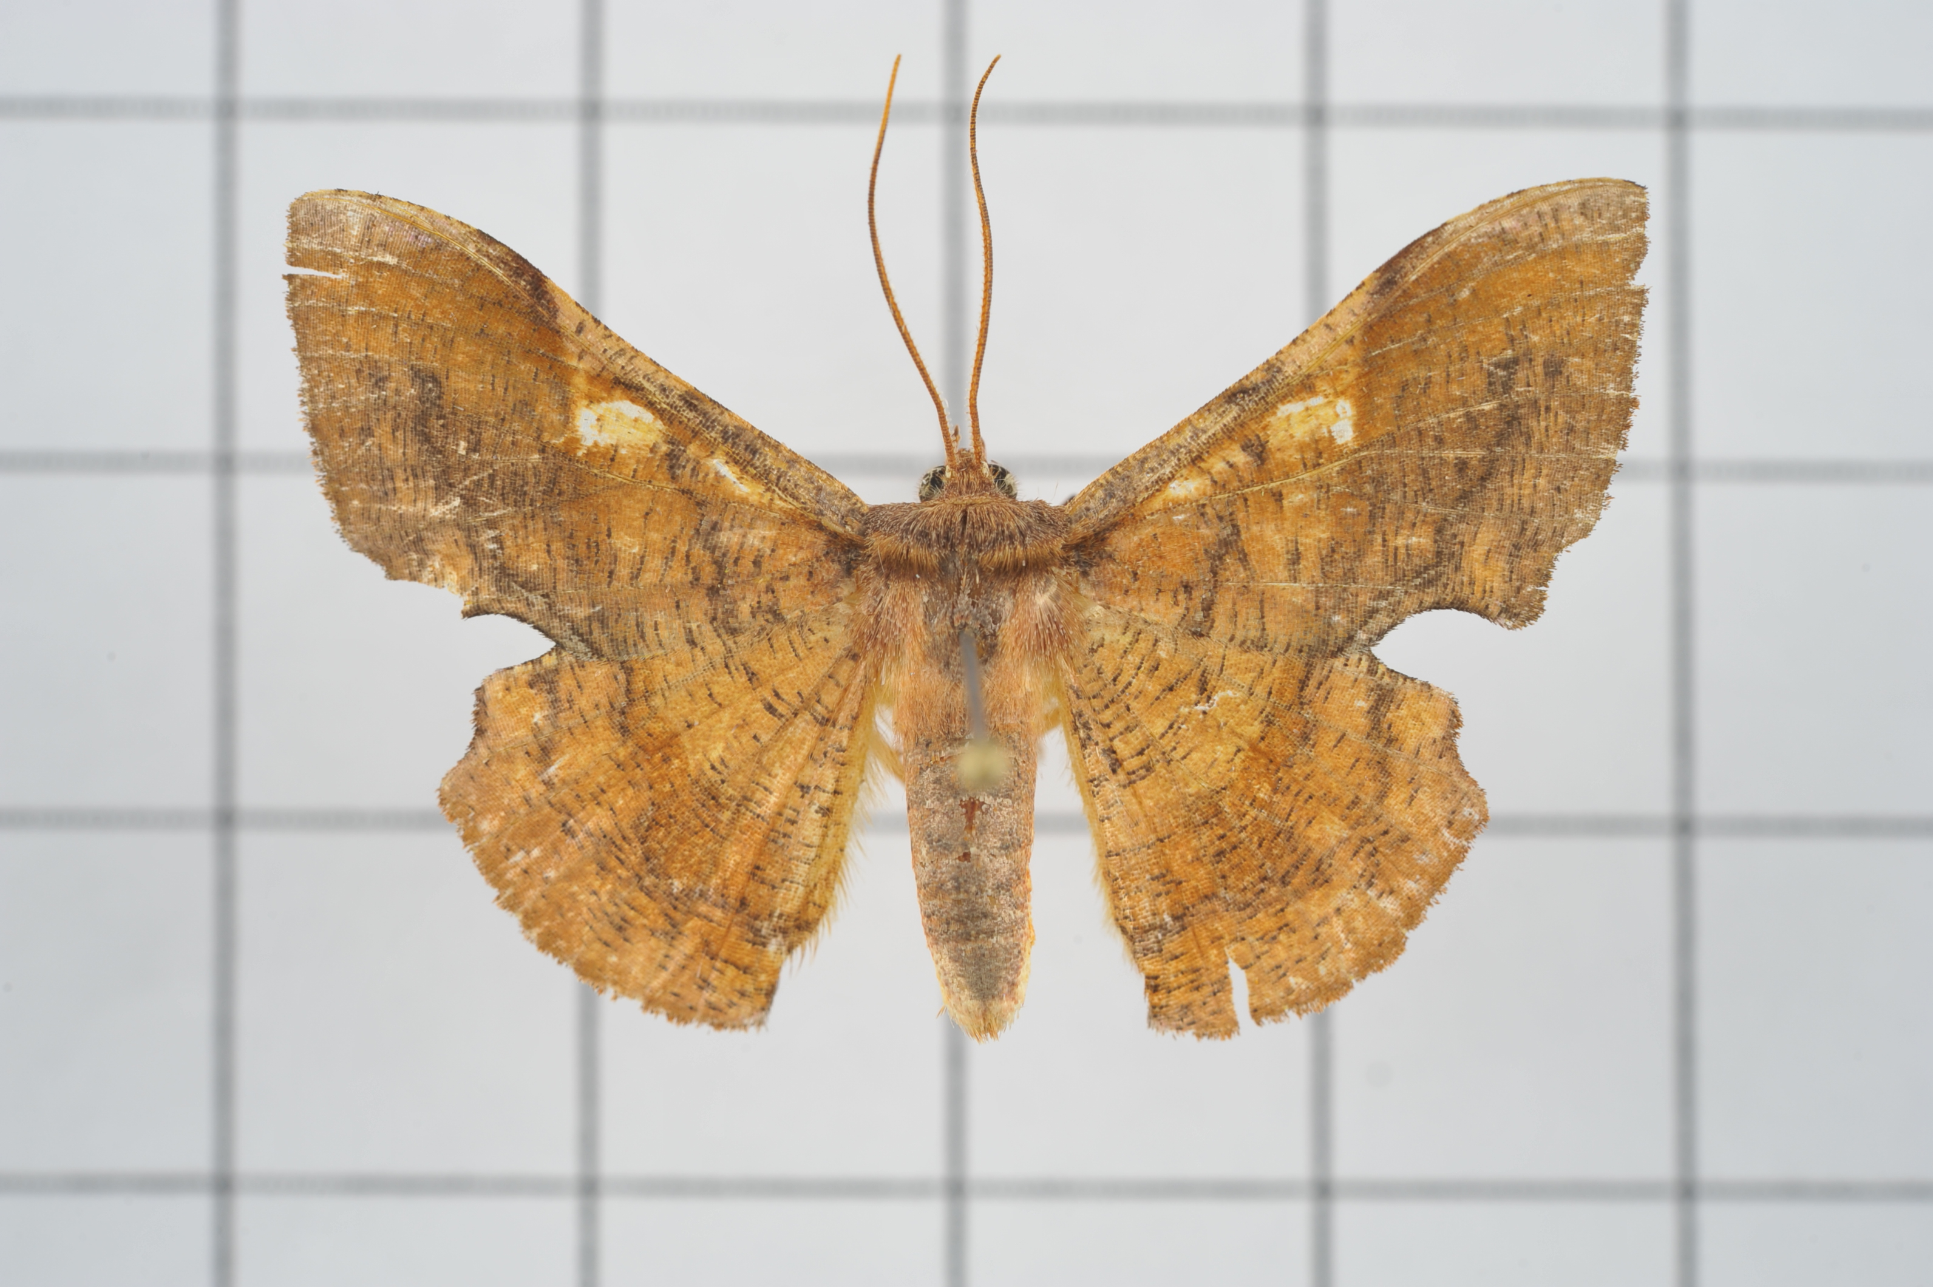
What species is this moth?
Fascellina chromataria
